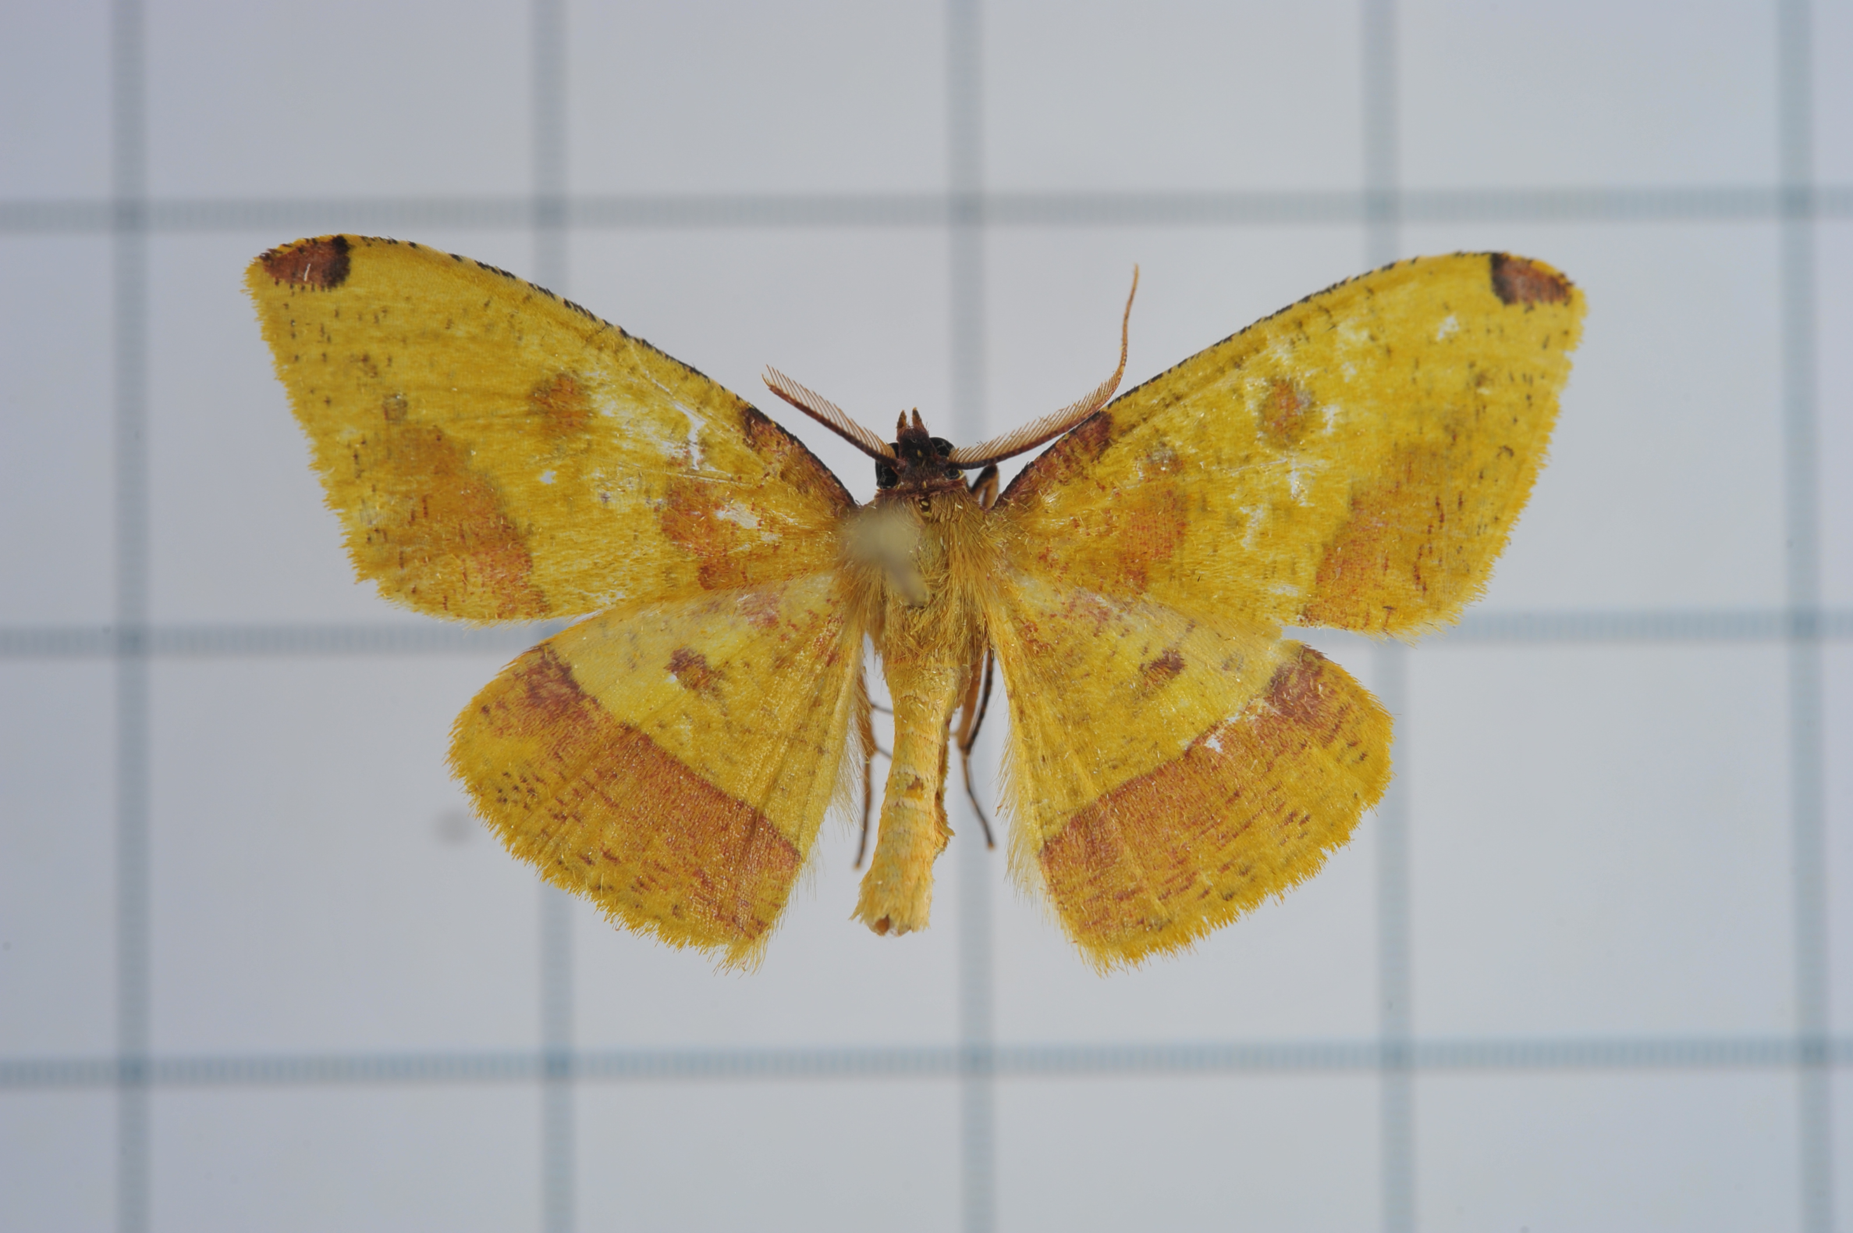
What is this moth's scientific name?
Heterolocha coccinea
